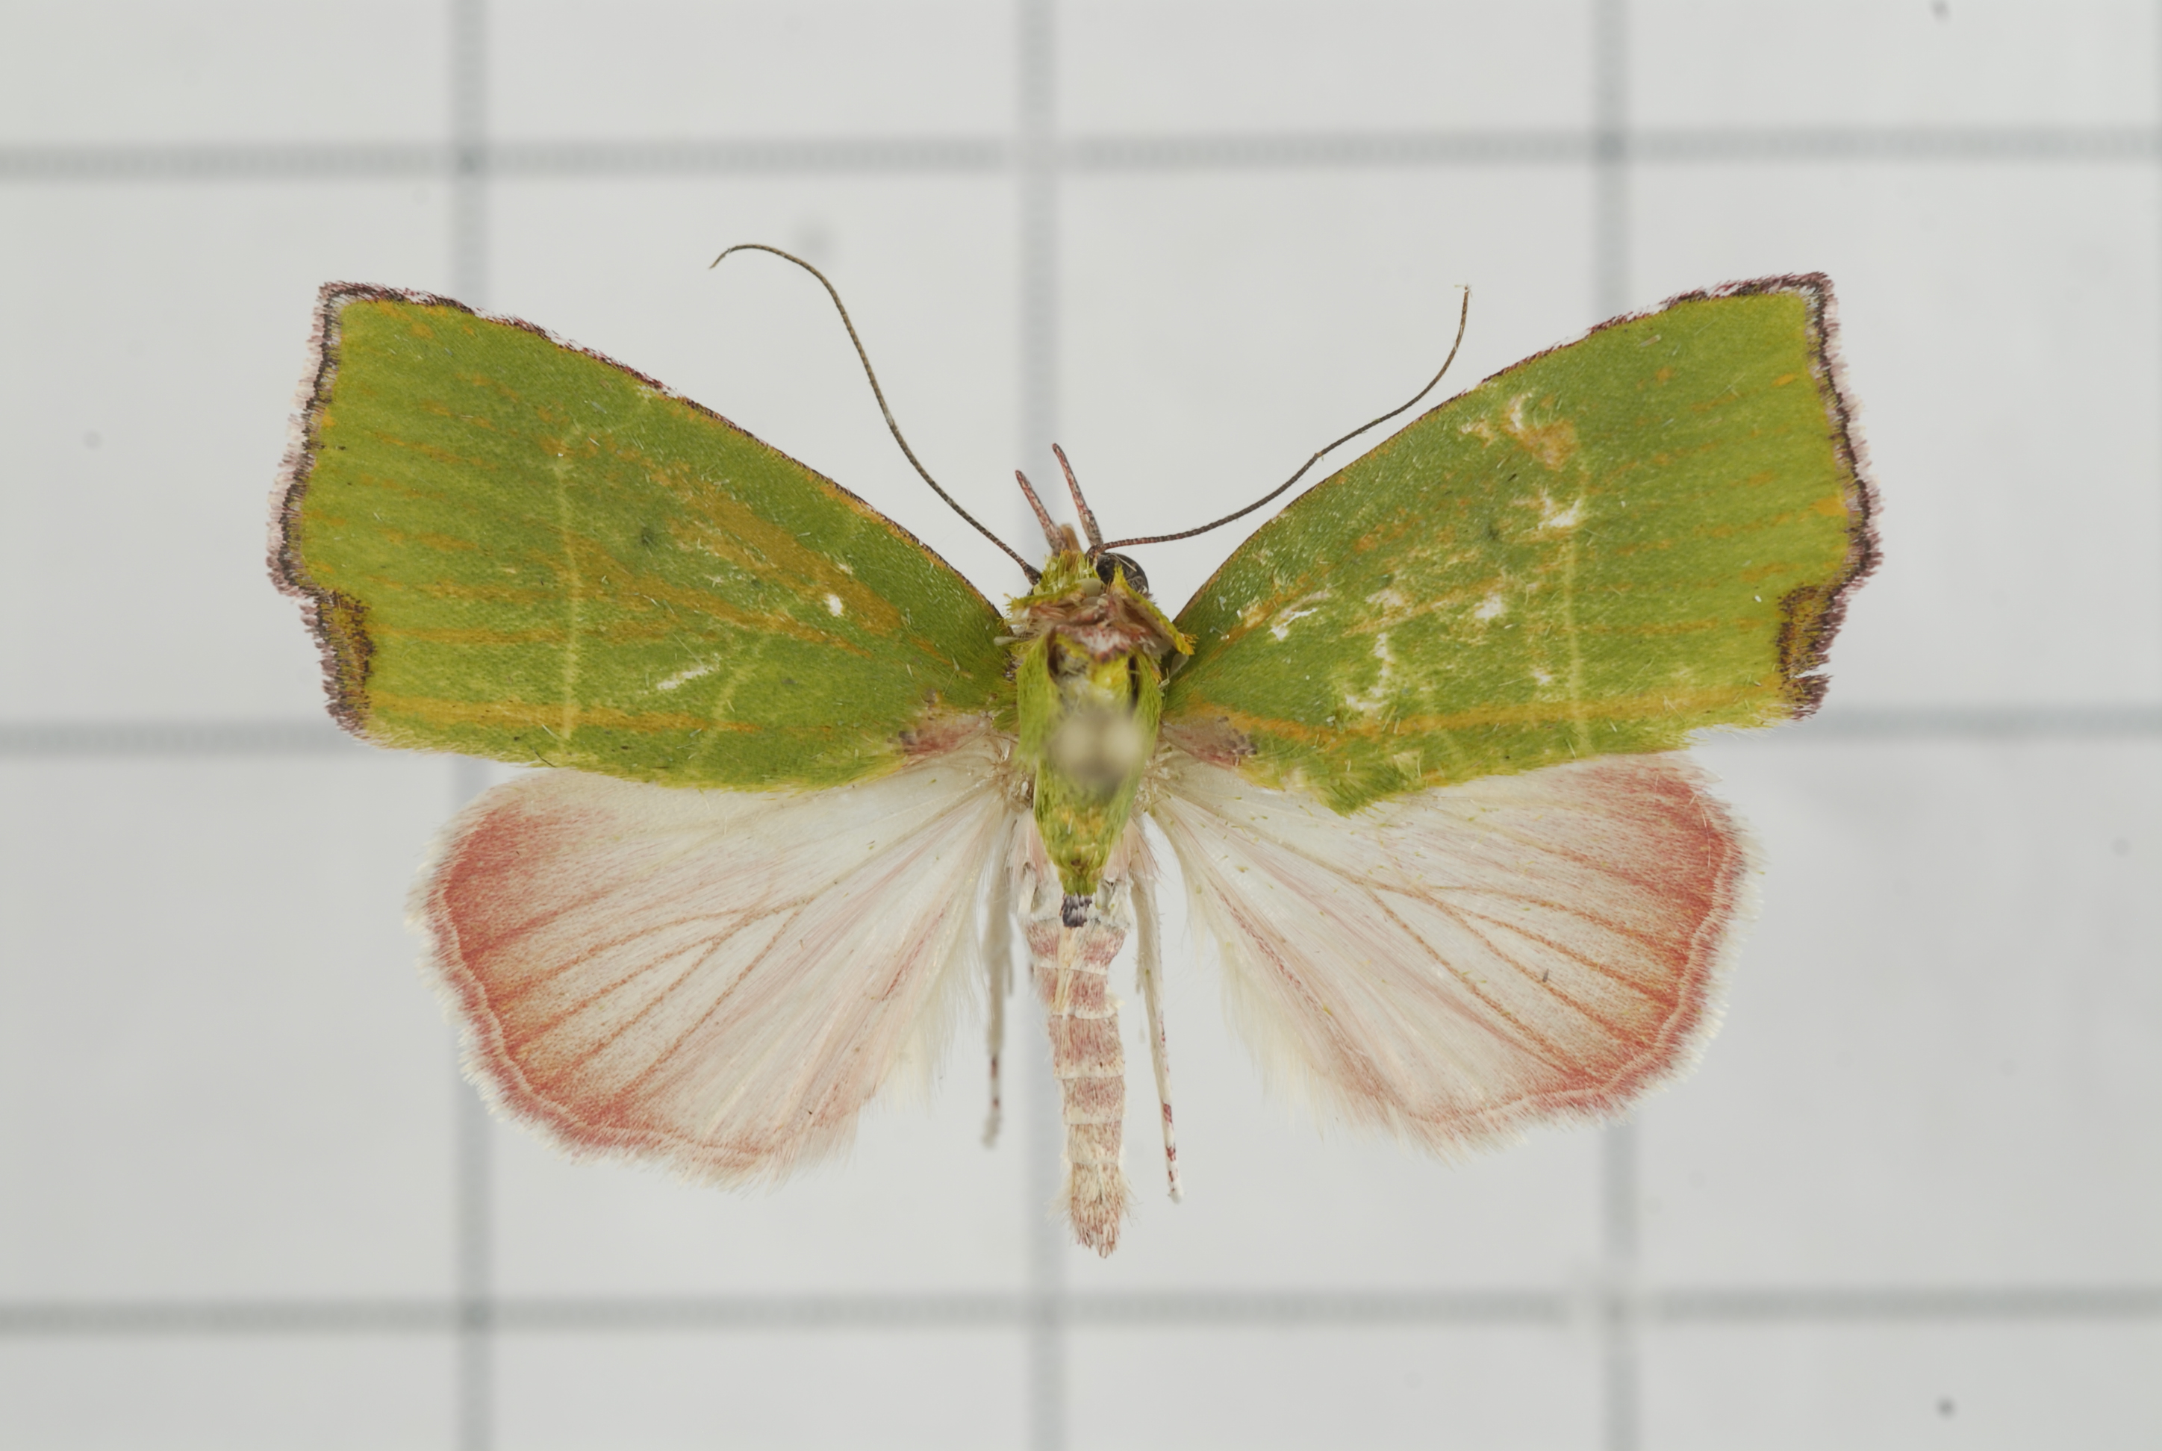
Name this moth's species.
Paracrama angulata
